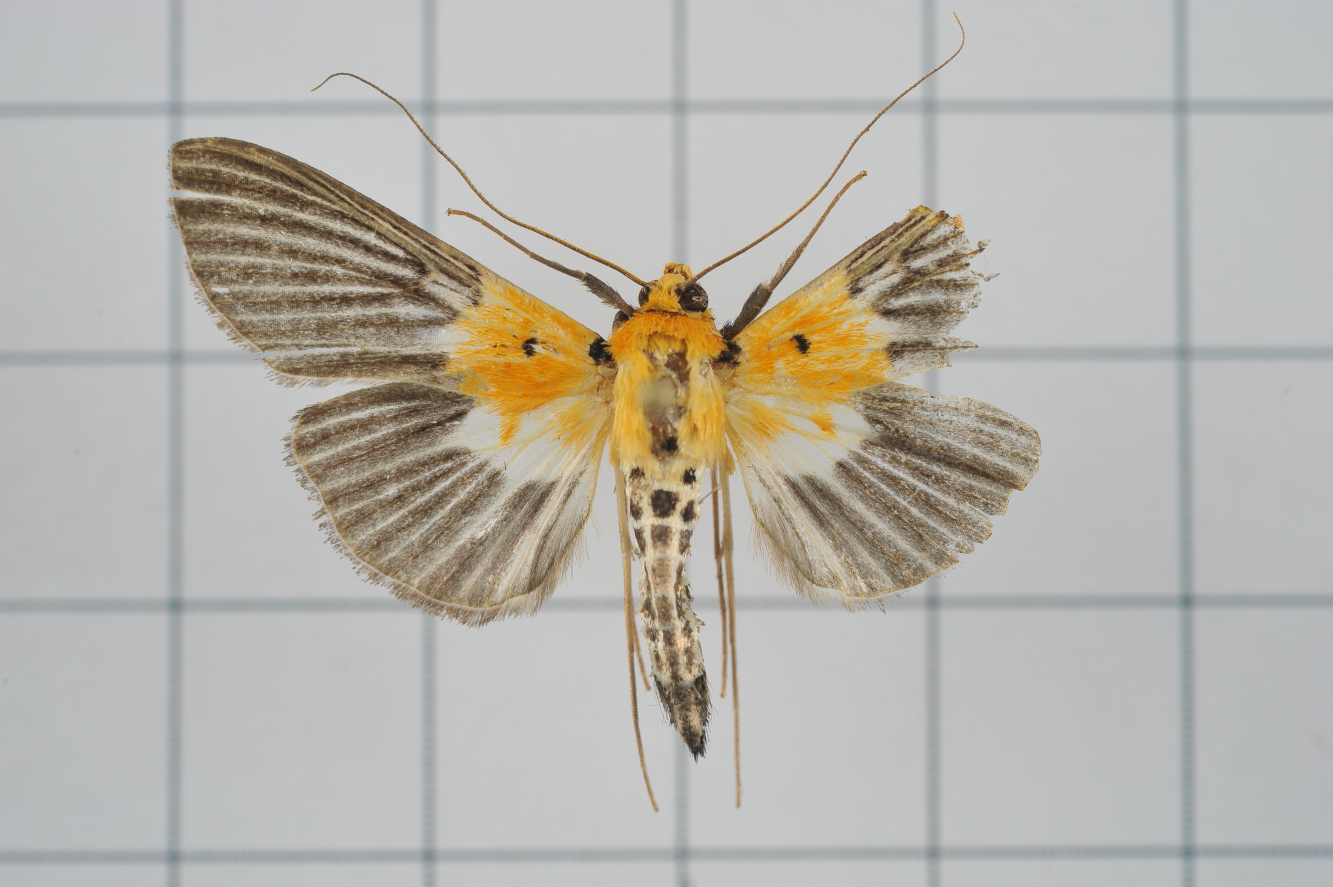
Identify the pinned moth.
Nevrina procopia
